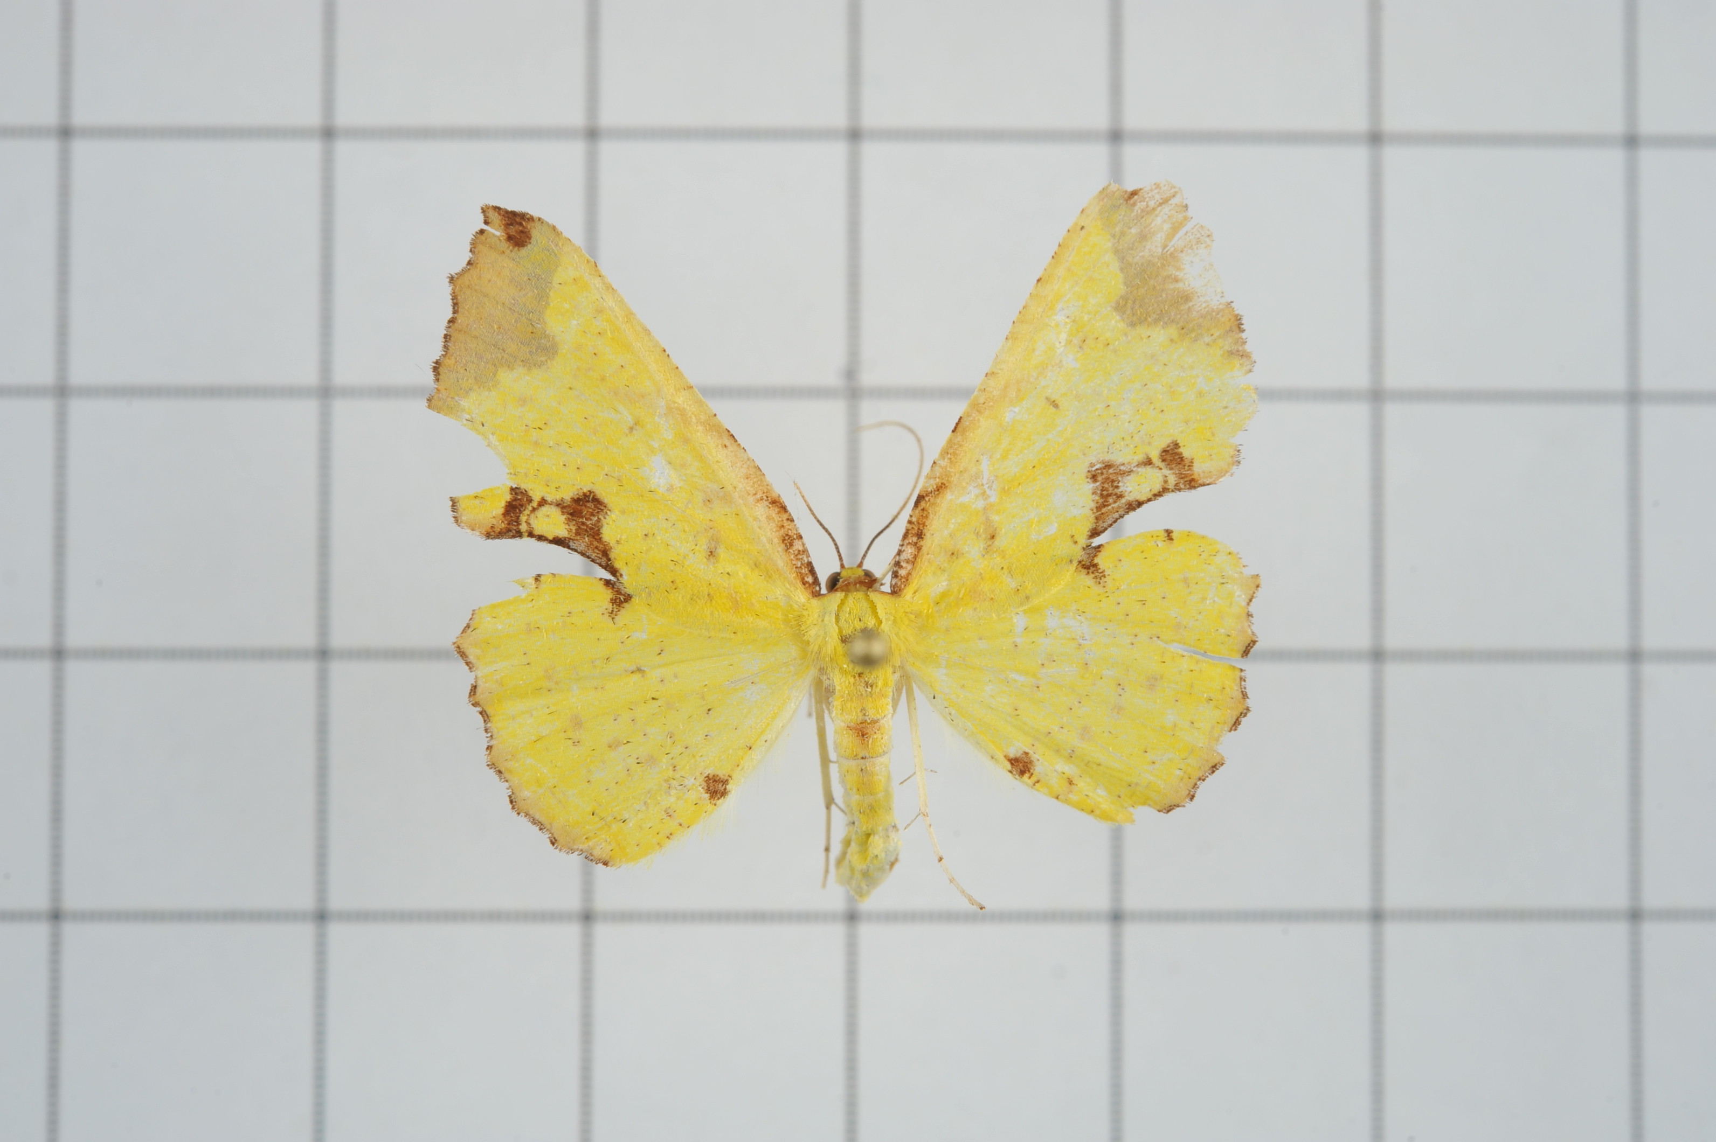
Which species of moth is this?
Corymica pryeri
